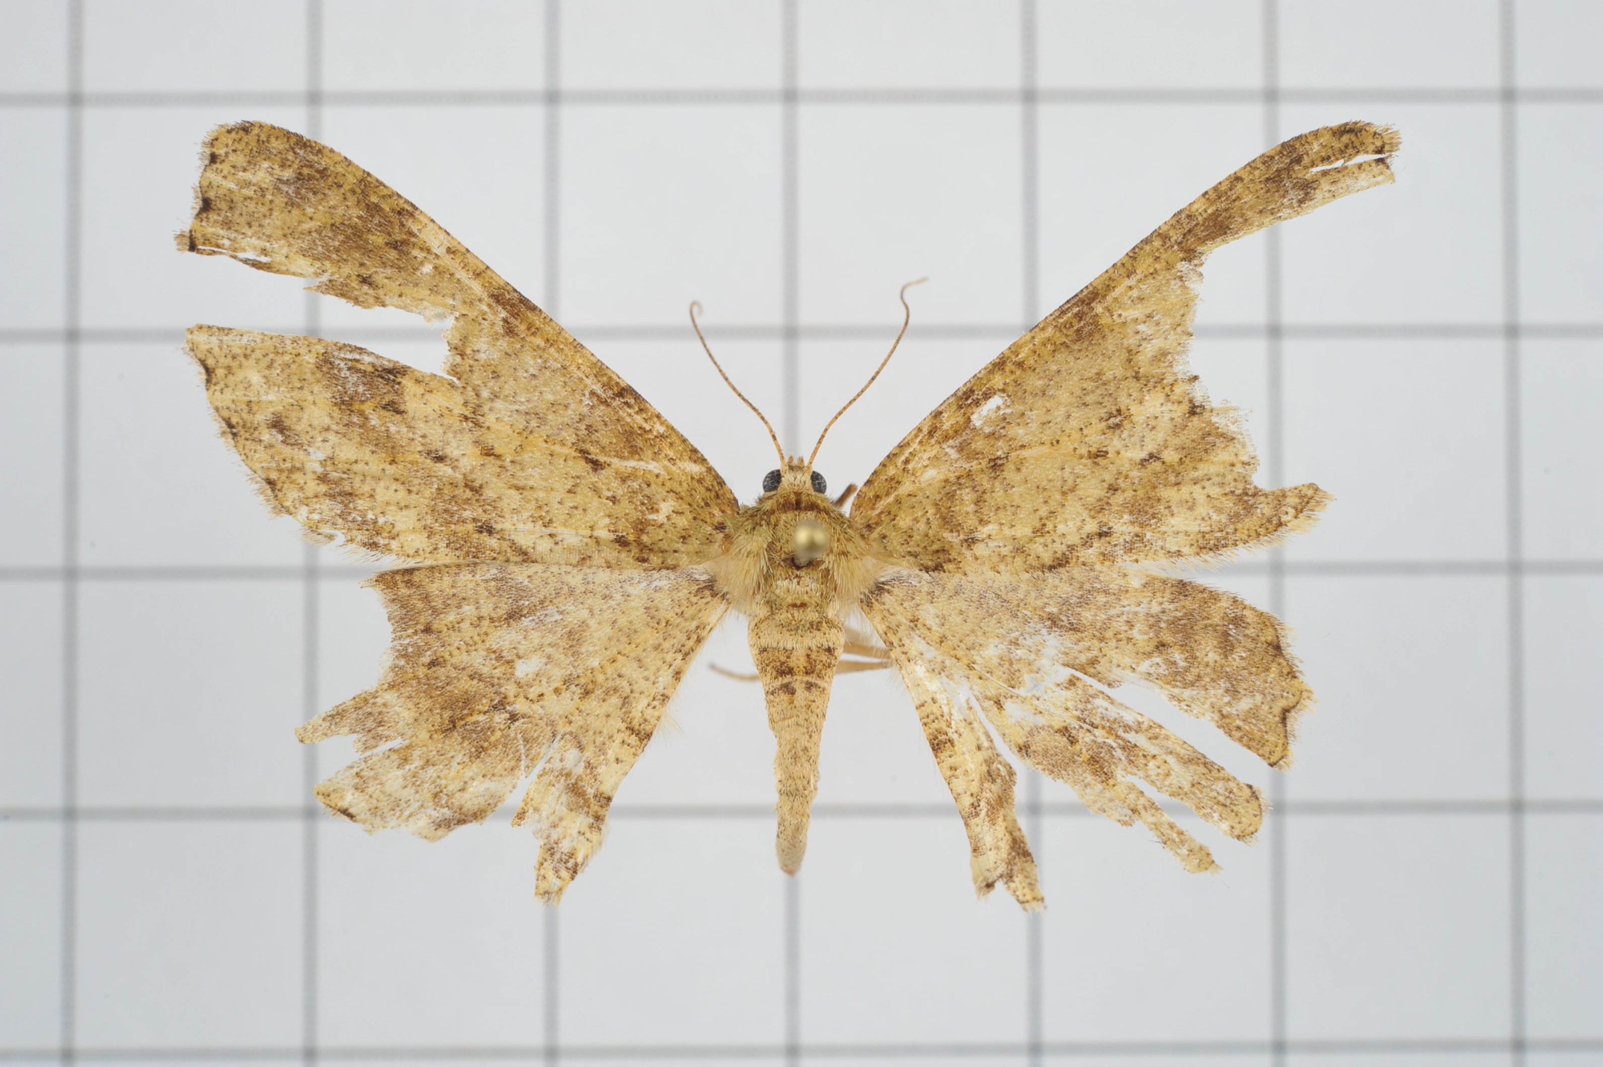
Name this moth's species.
Ectropis bhurmitra
